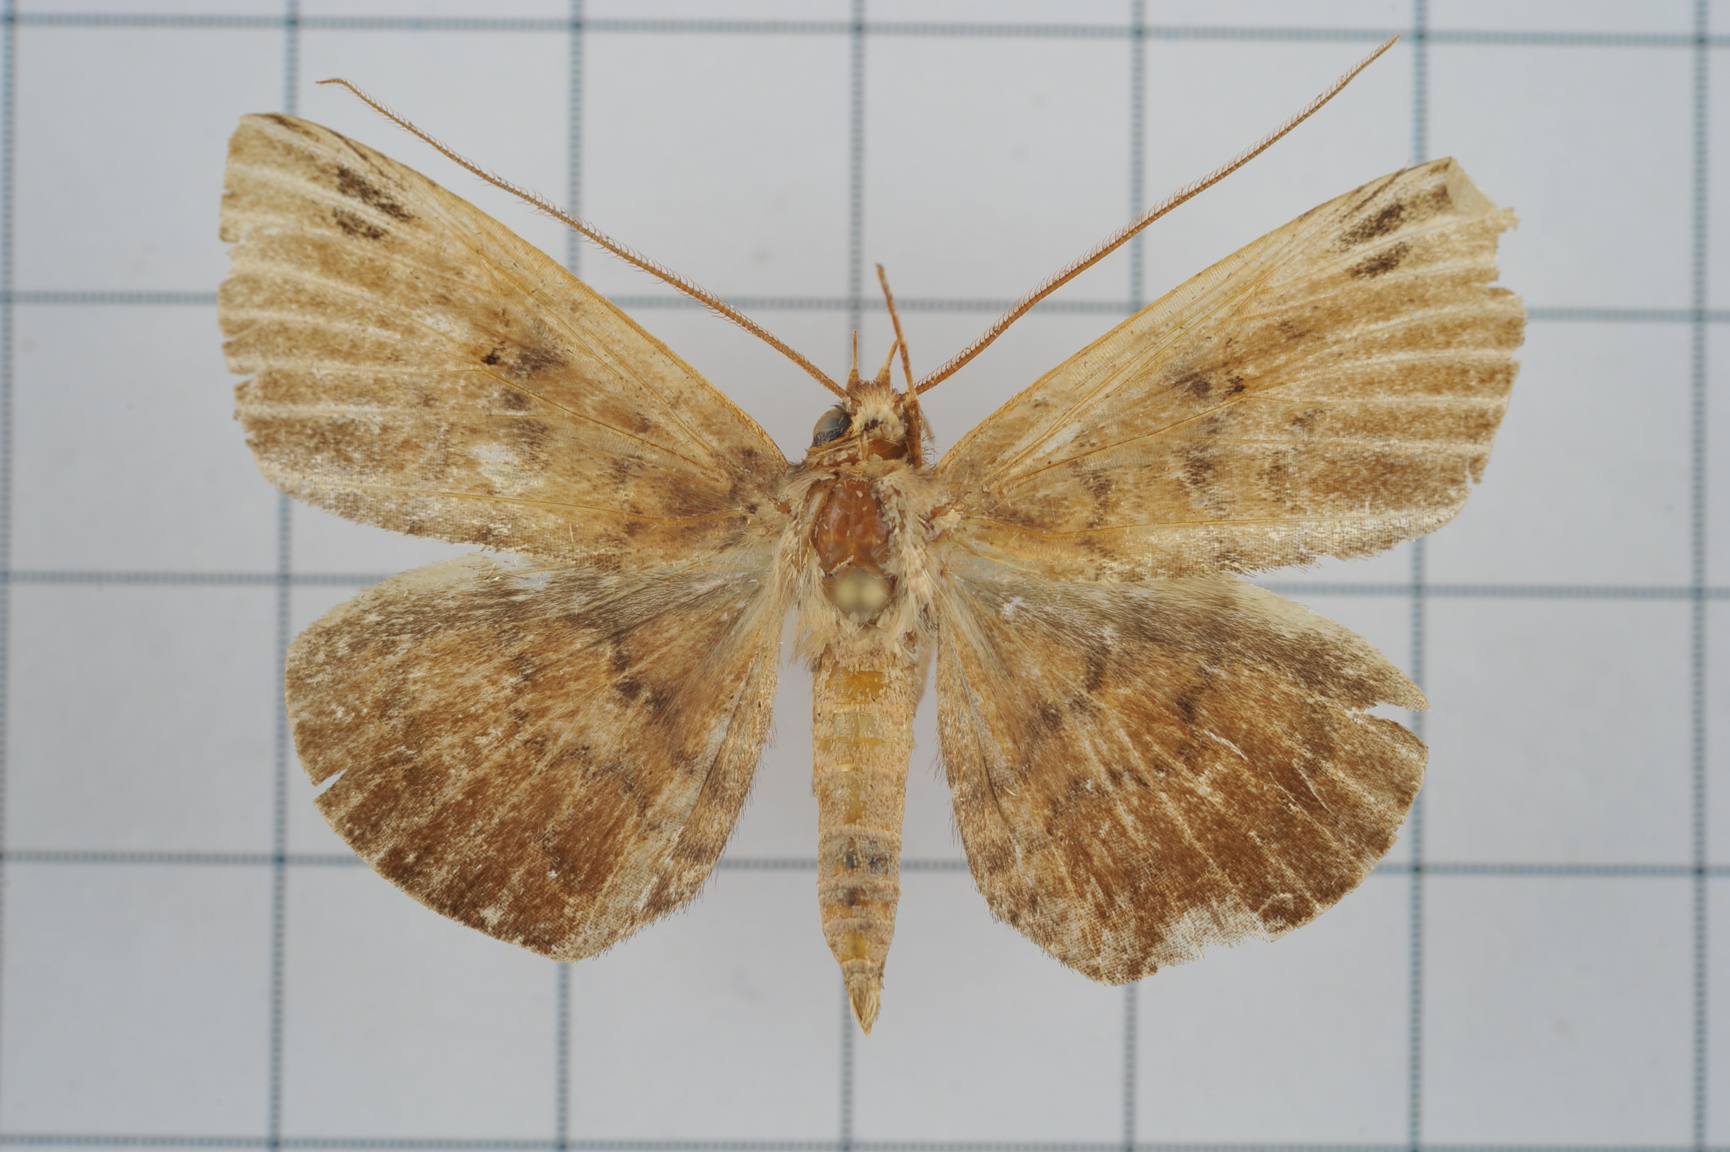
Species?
Mecodina praecipua
